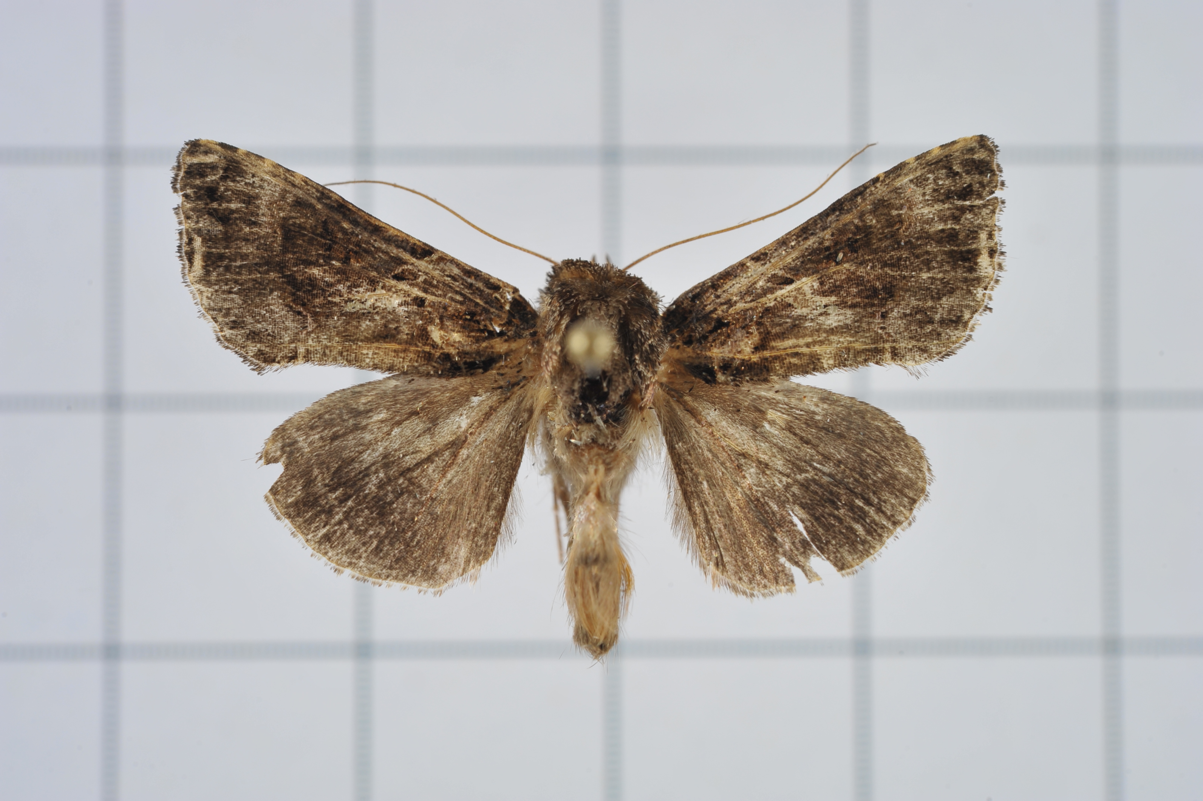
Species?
Ctenoplusia kosemponensis
